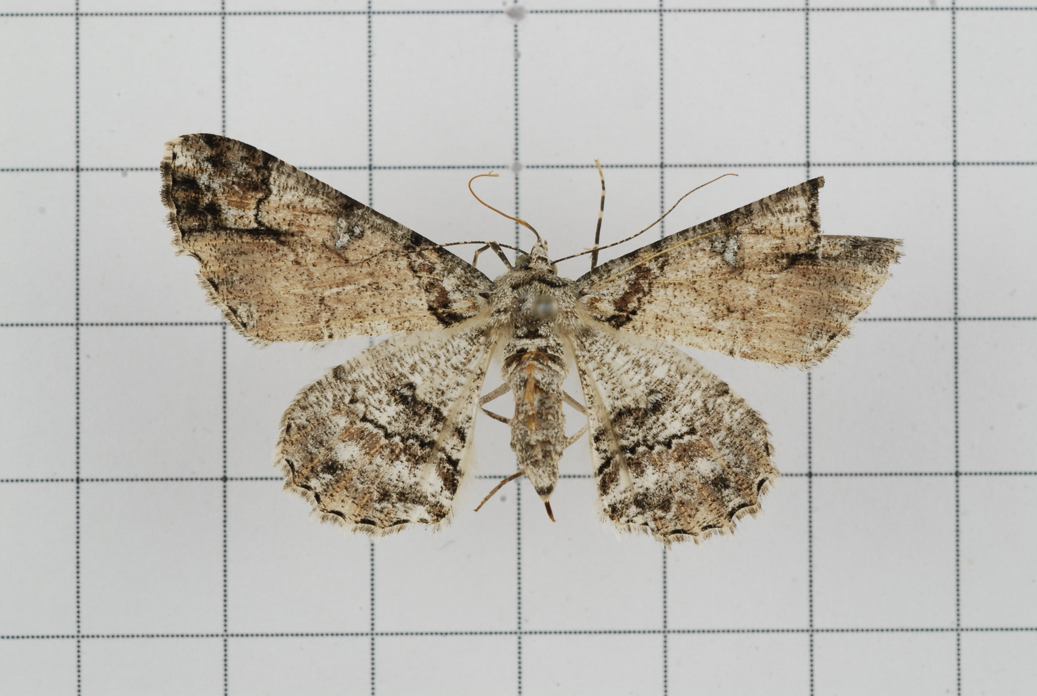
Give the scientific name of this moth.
Cleora fraterna
